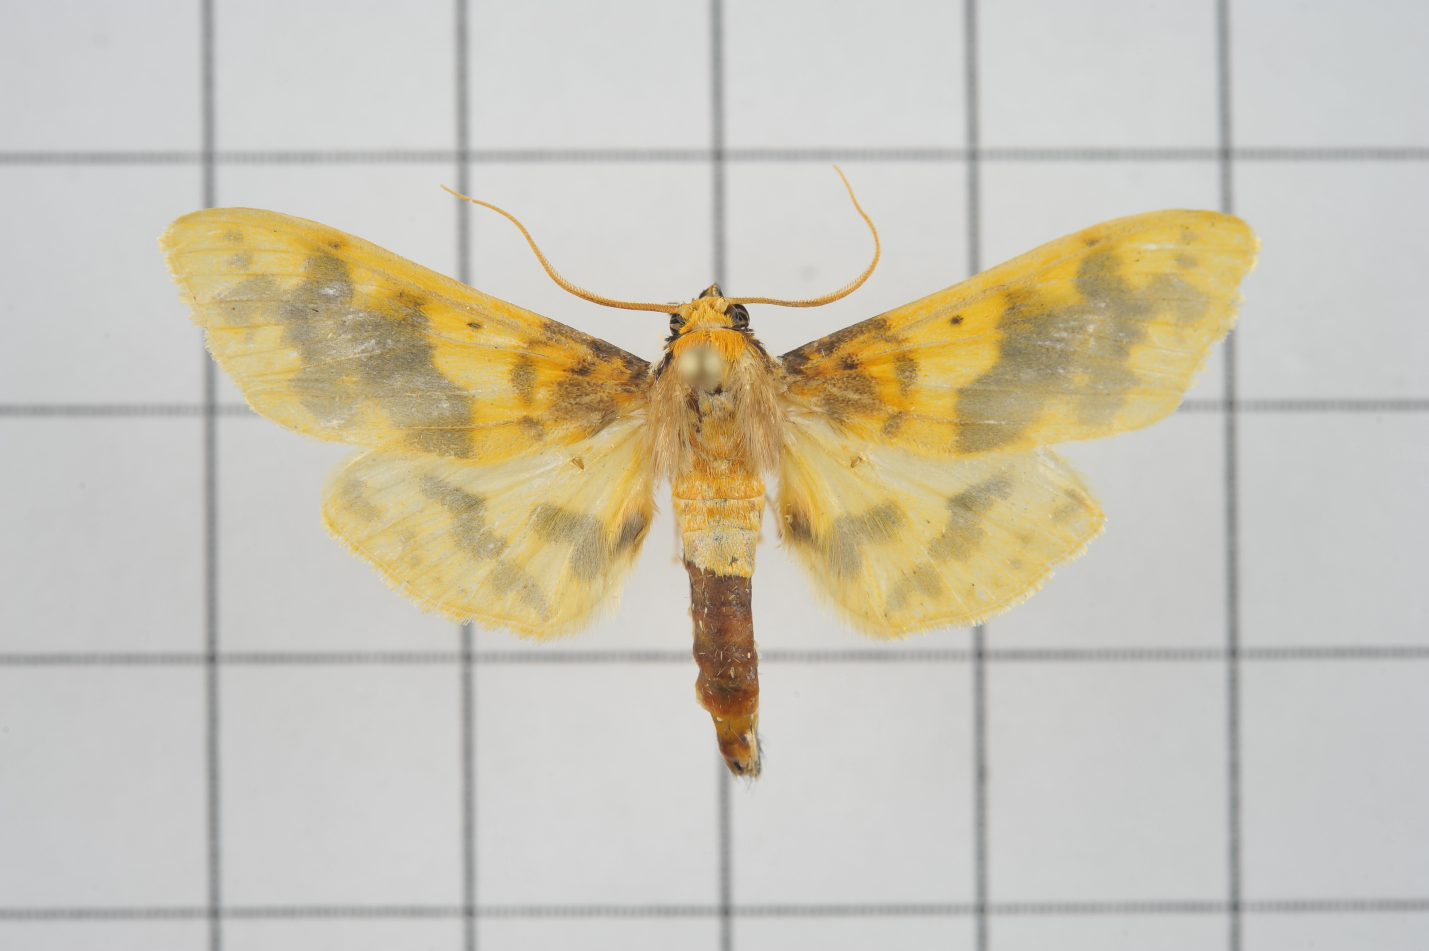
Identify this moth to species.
Pachynoa thoosalis
